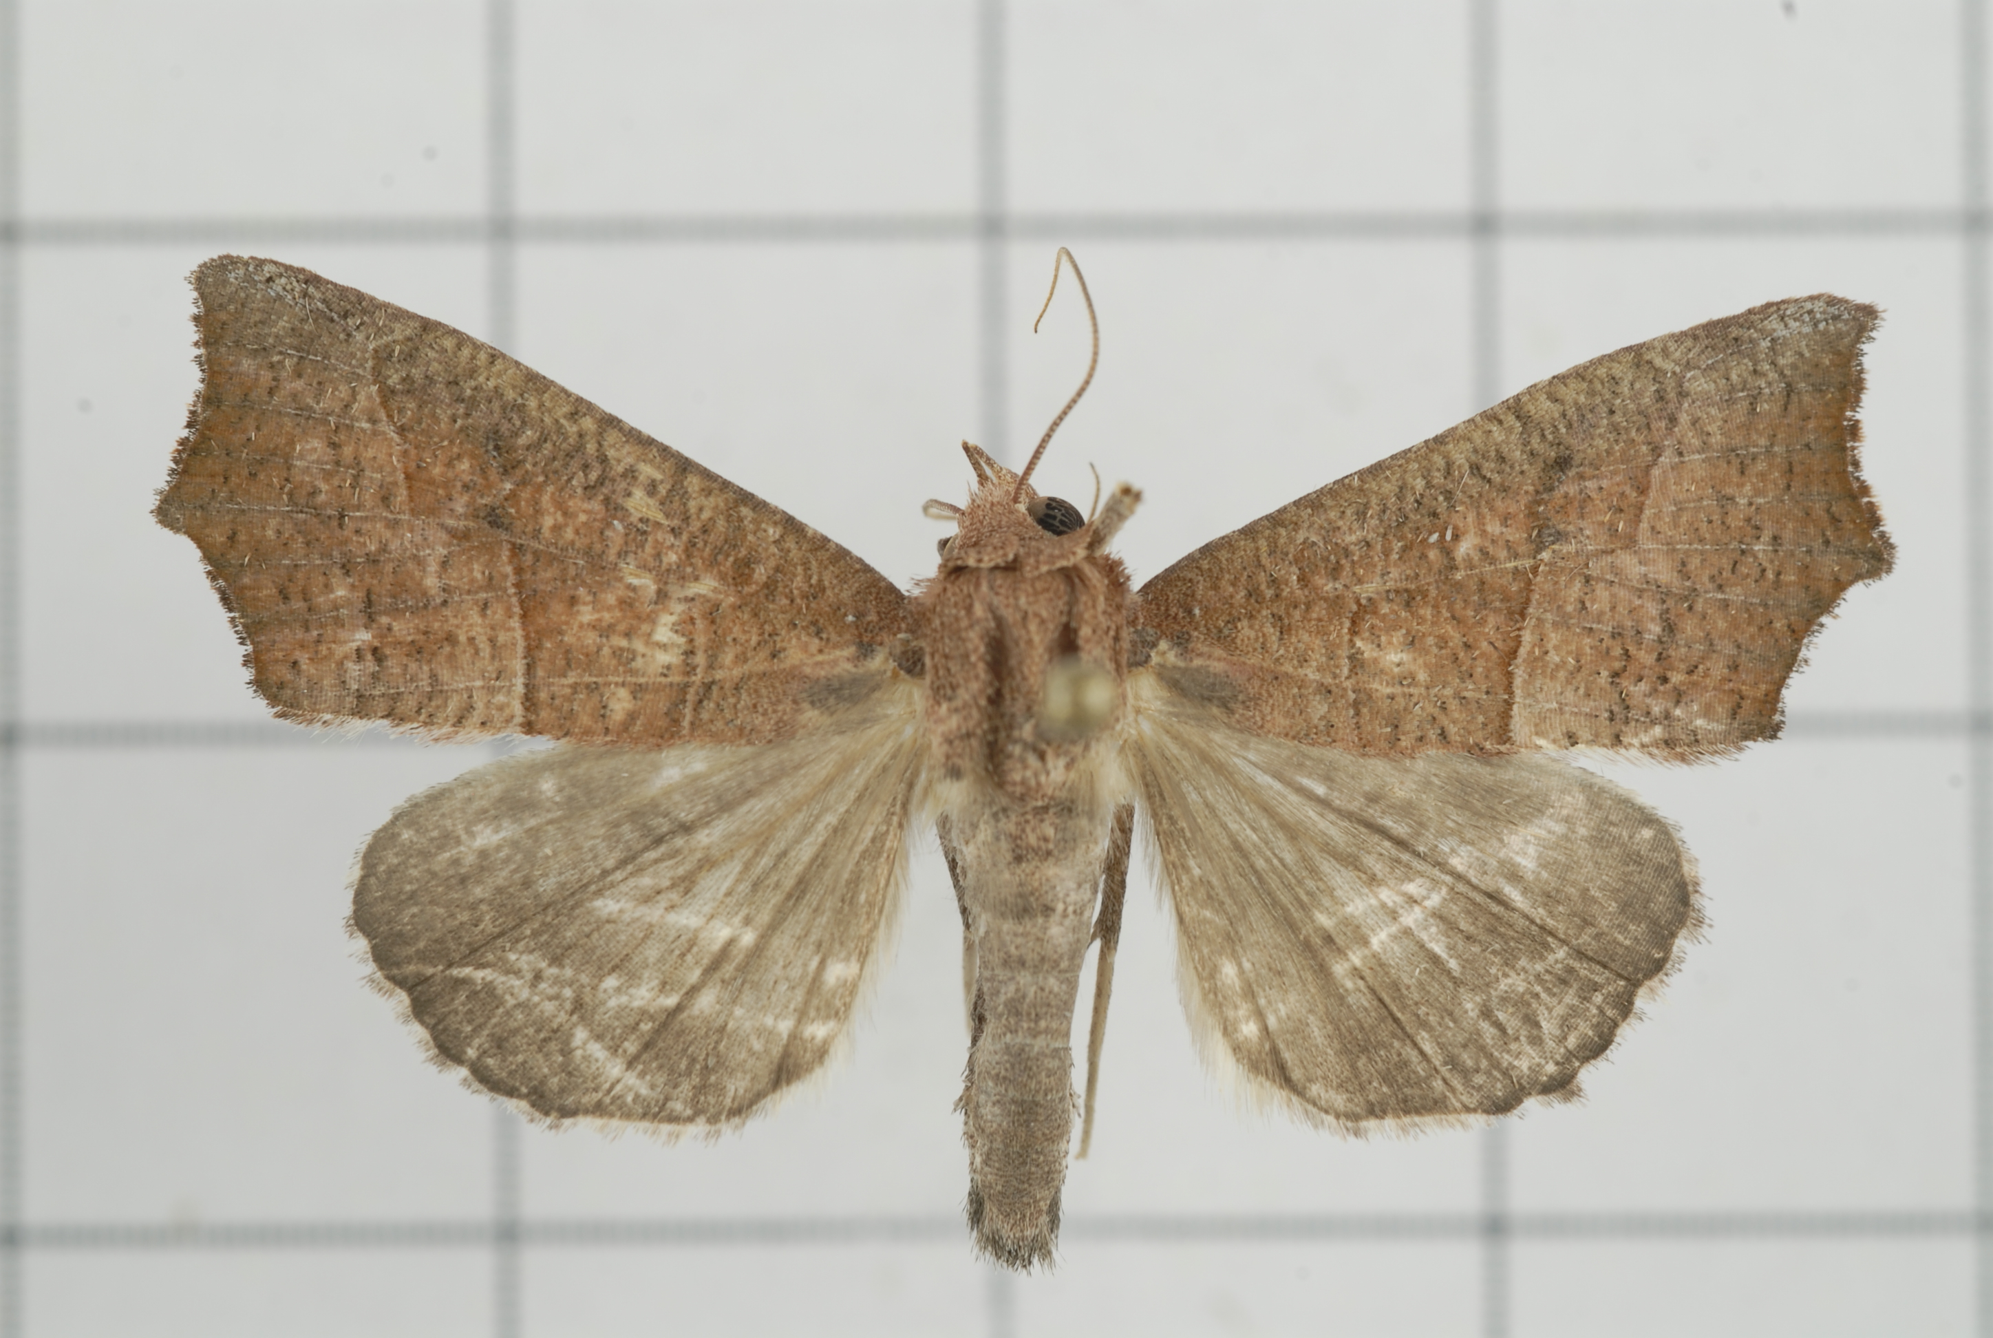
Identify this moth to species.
Gonitis mesogona
